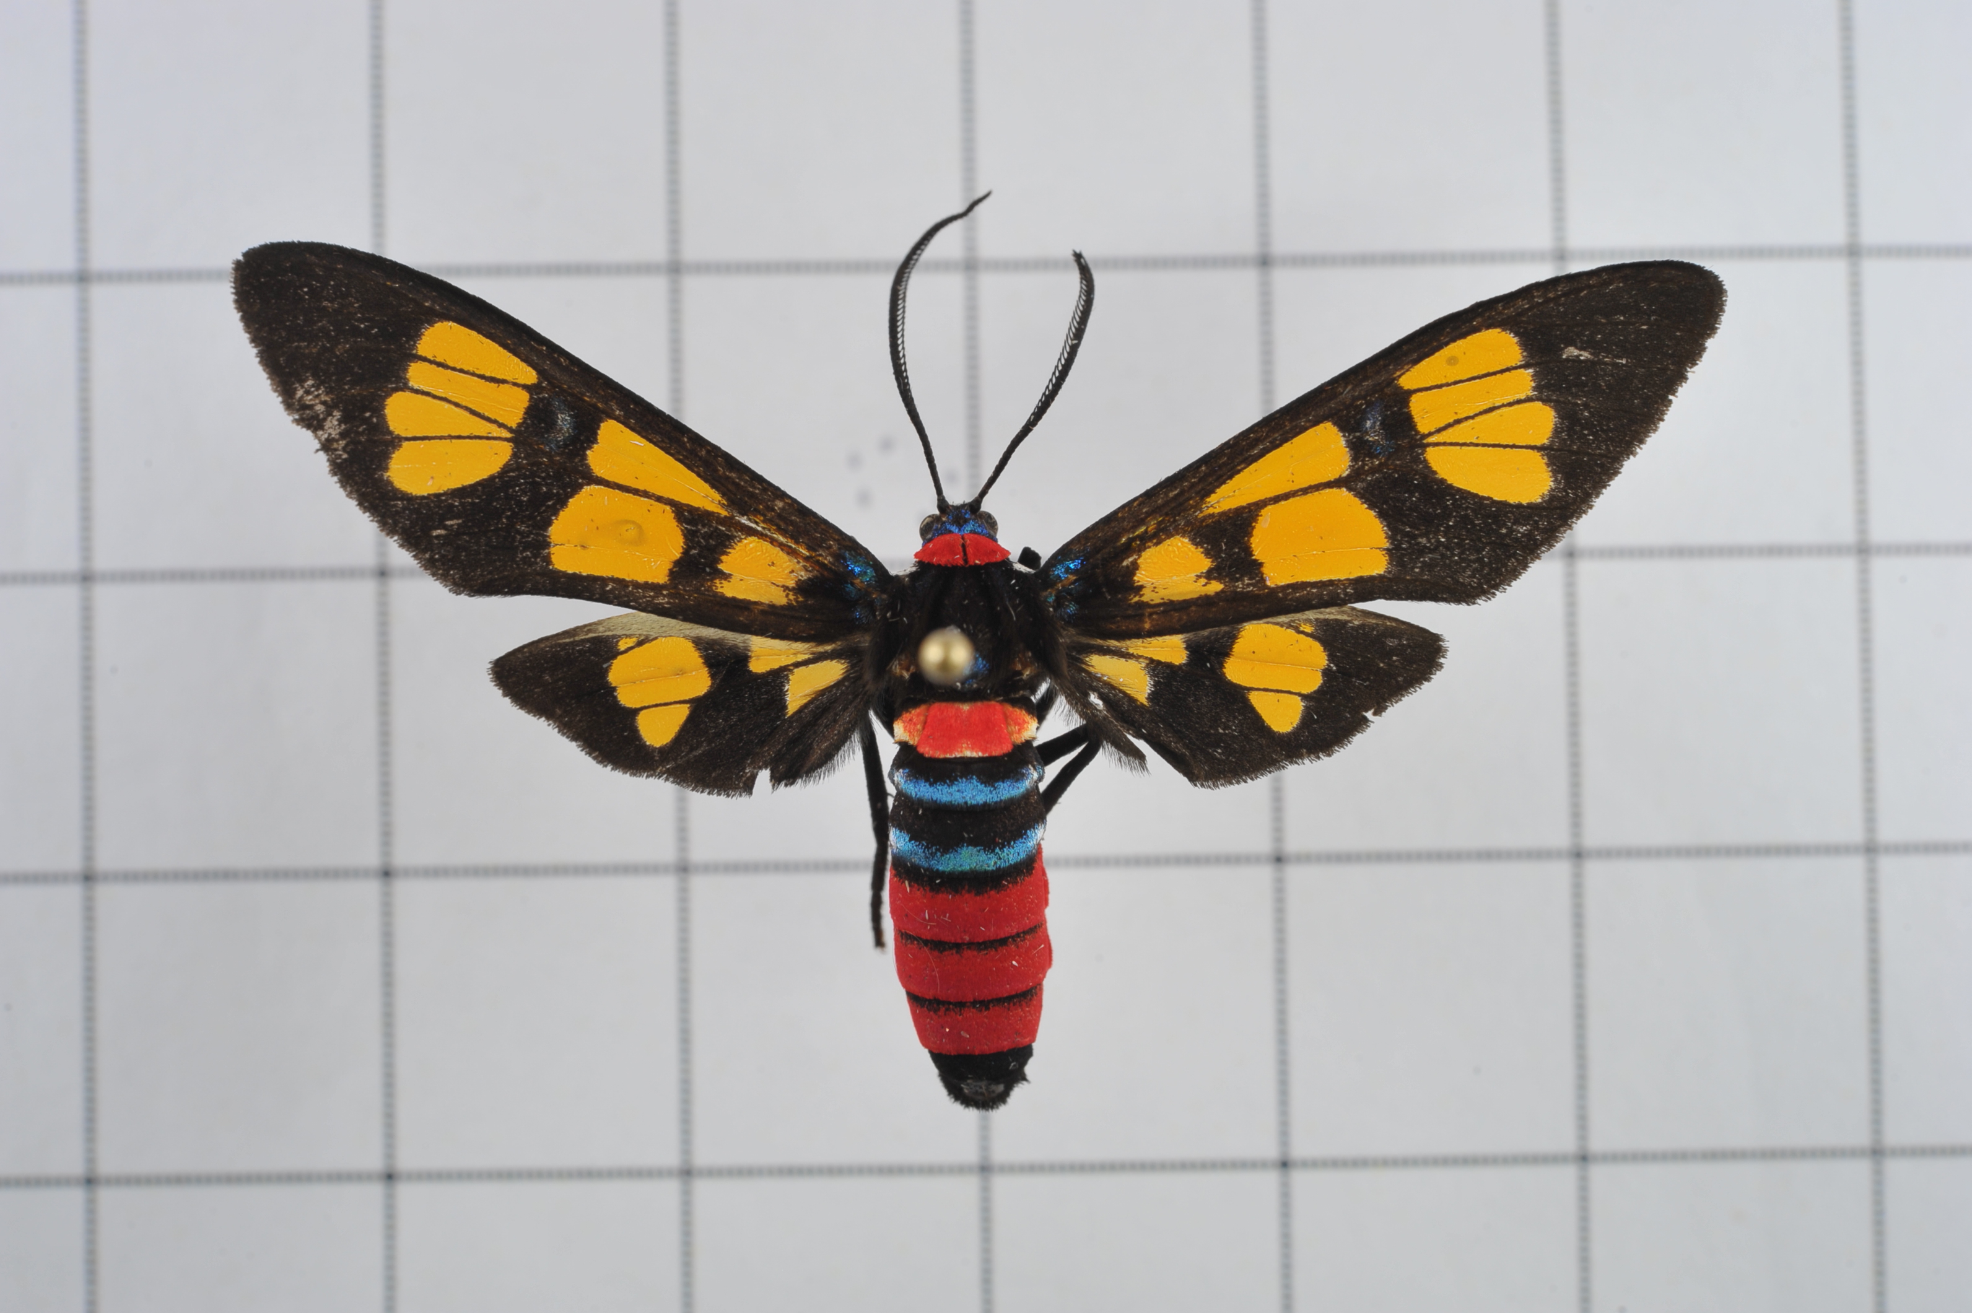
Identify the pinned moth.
Euchromia elegantissima
